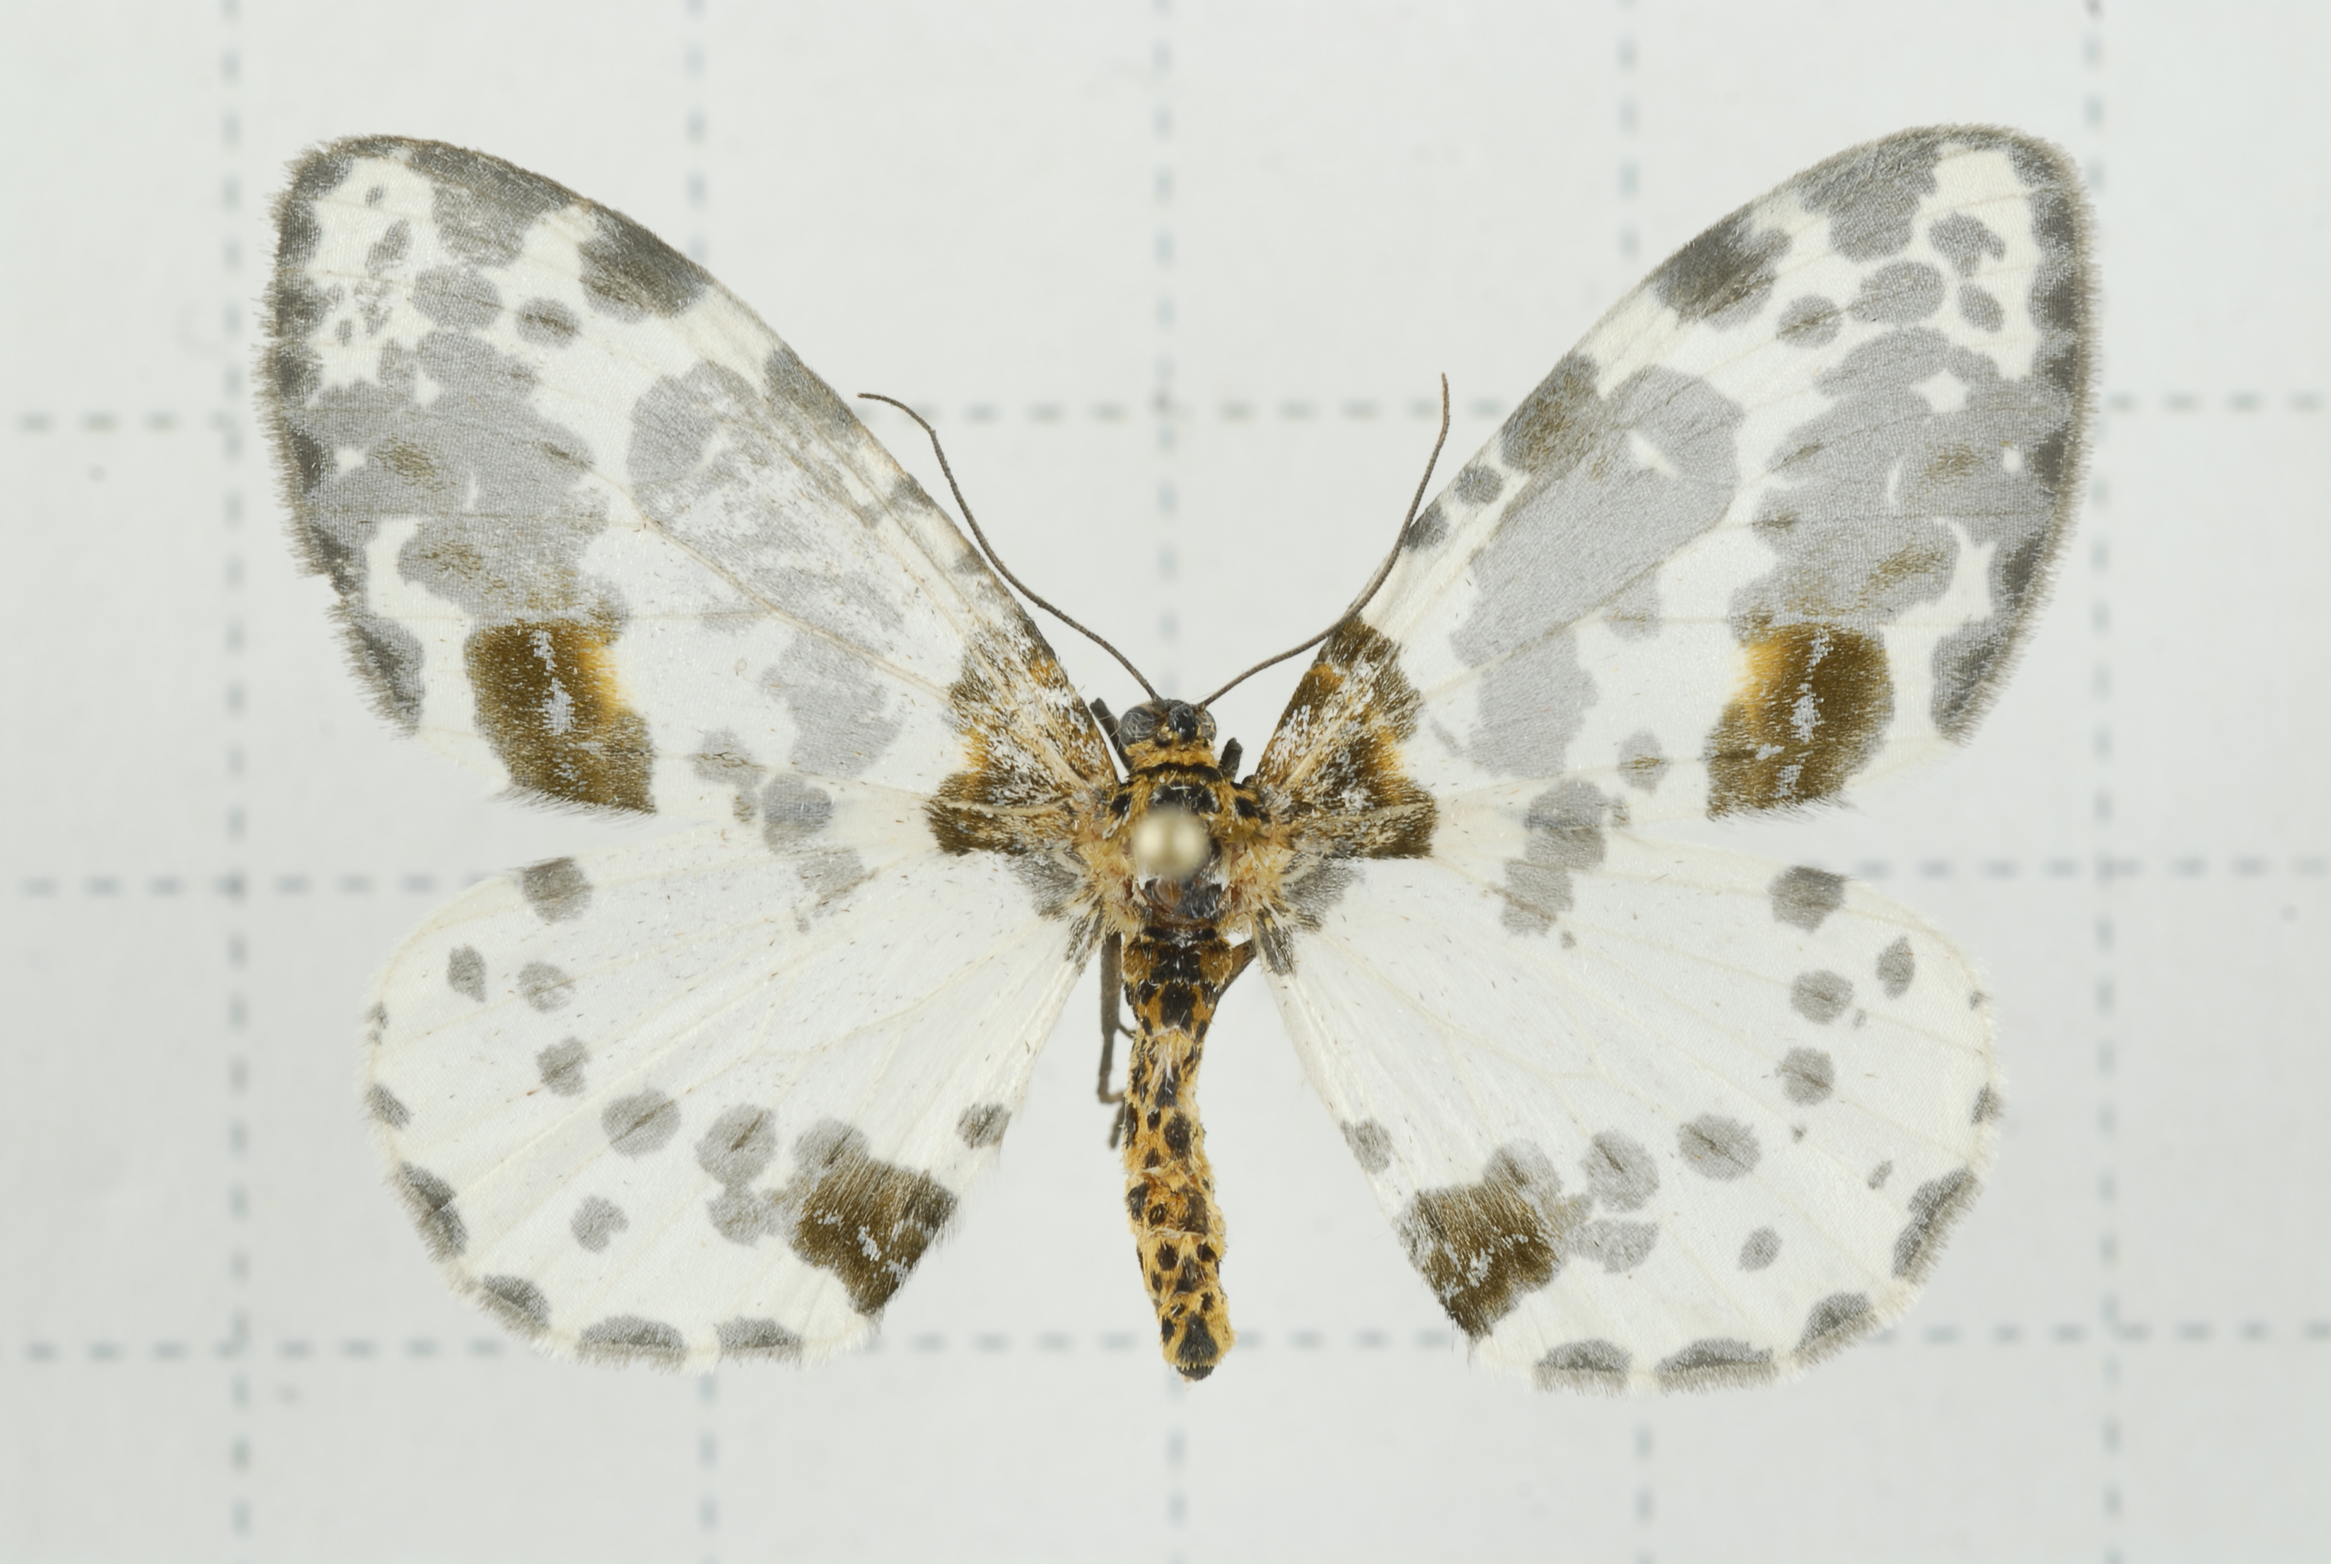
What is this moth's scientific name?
Abraxas tenellula
